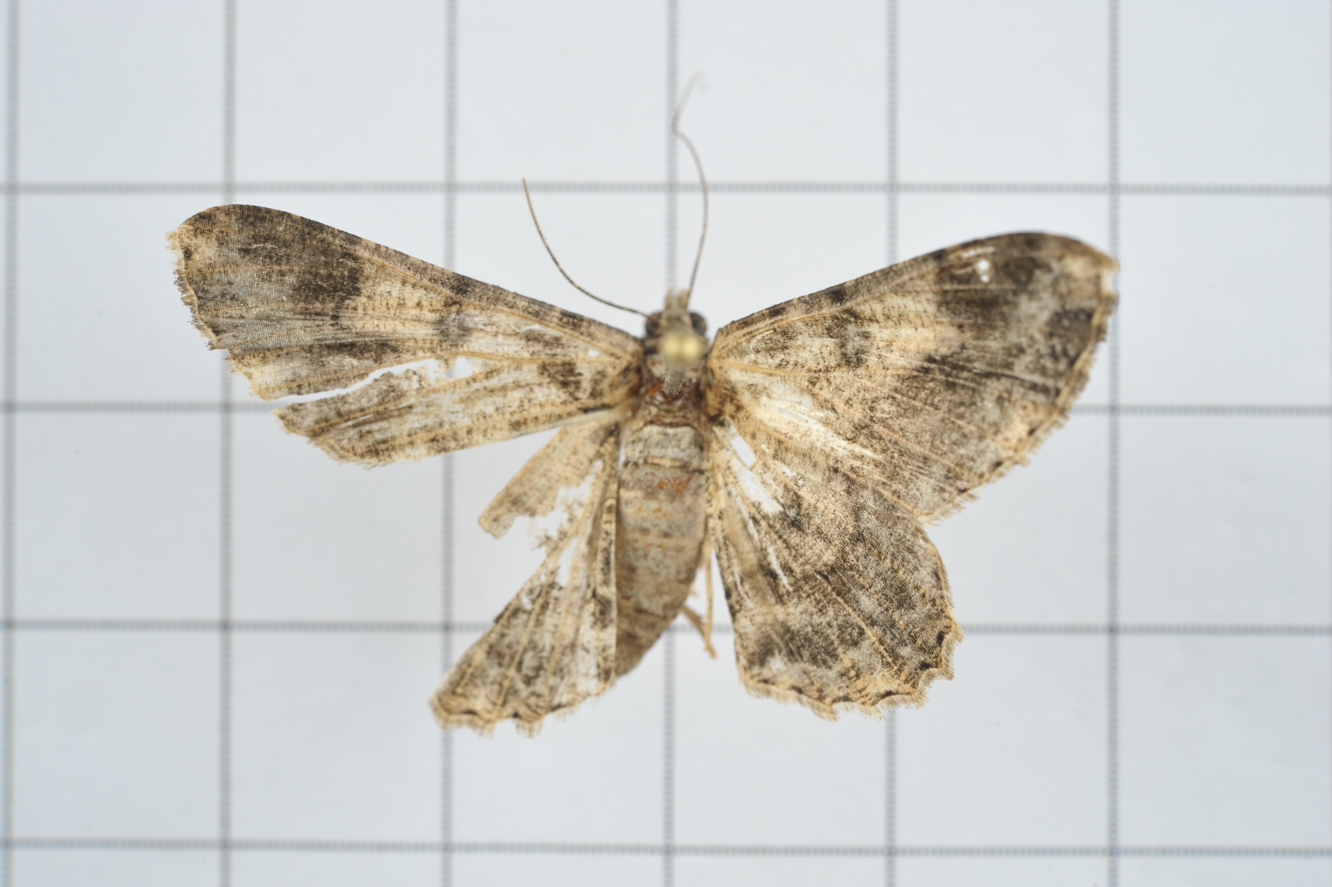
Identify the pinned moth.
Cleora alienaria
